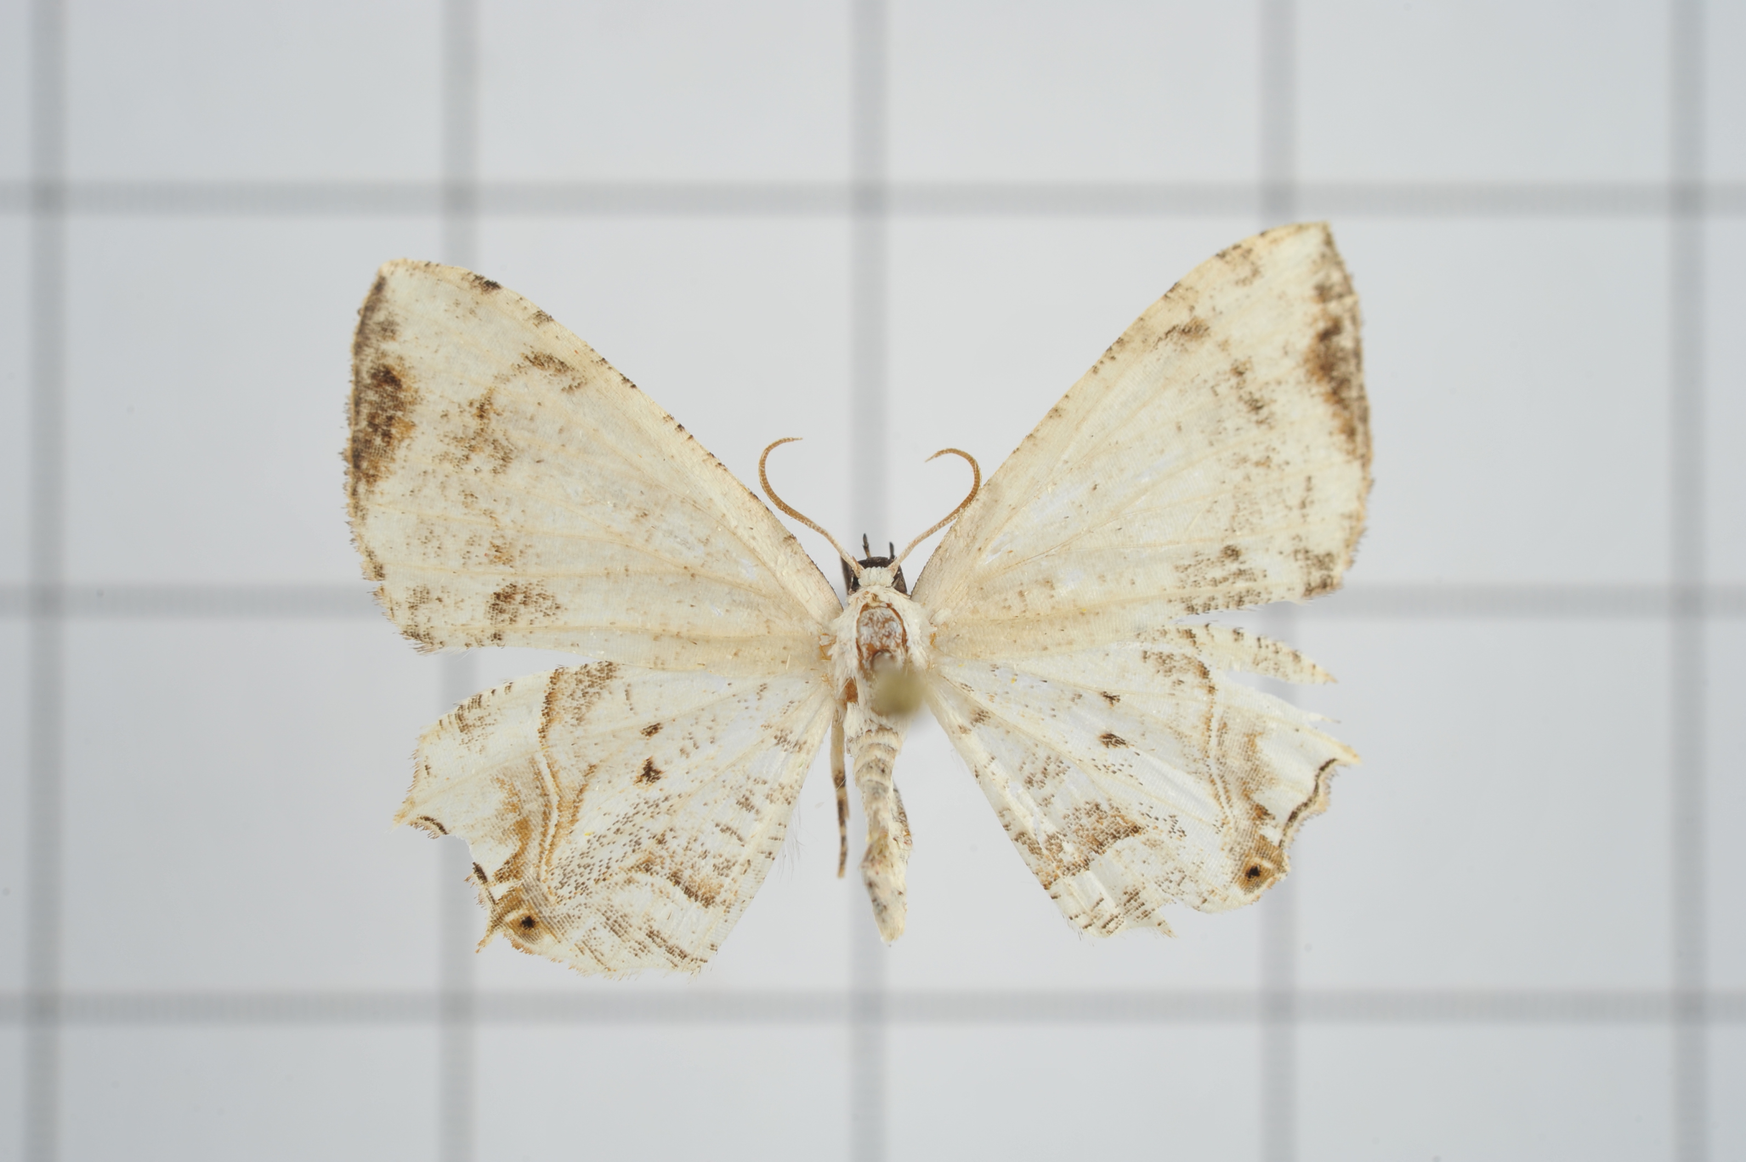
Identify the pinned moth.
Dysaethria cretacea
